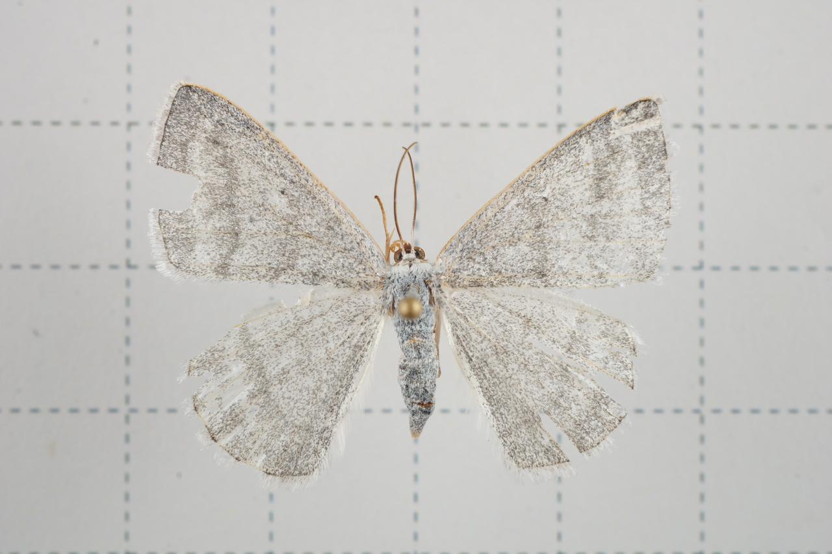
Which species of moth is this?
Lomographa platyleucata marginata
